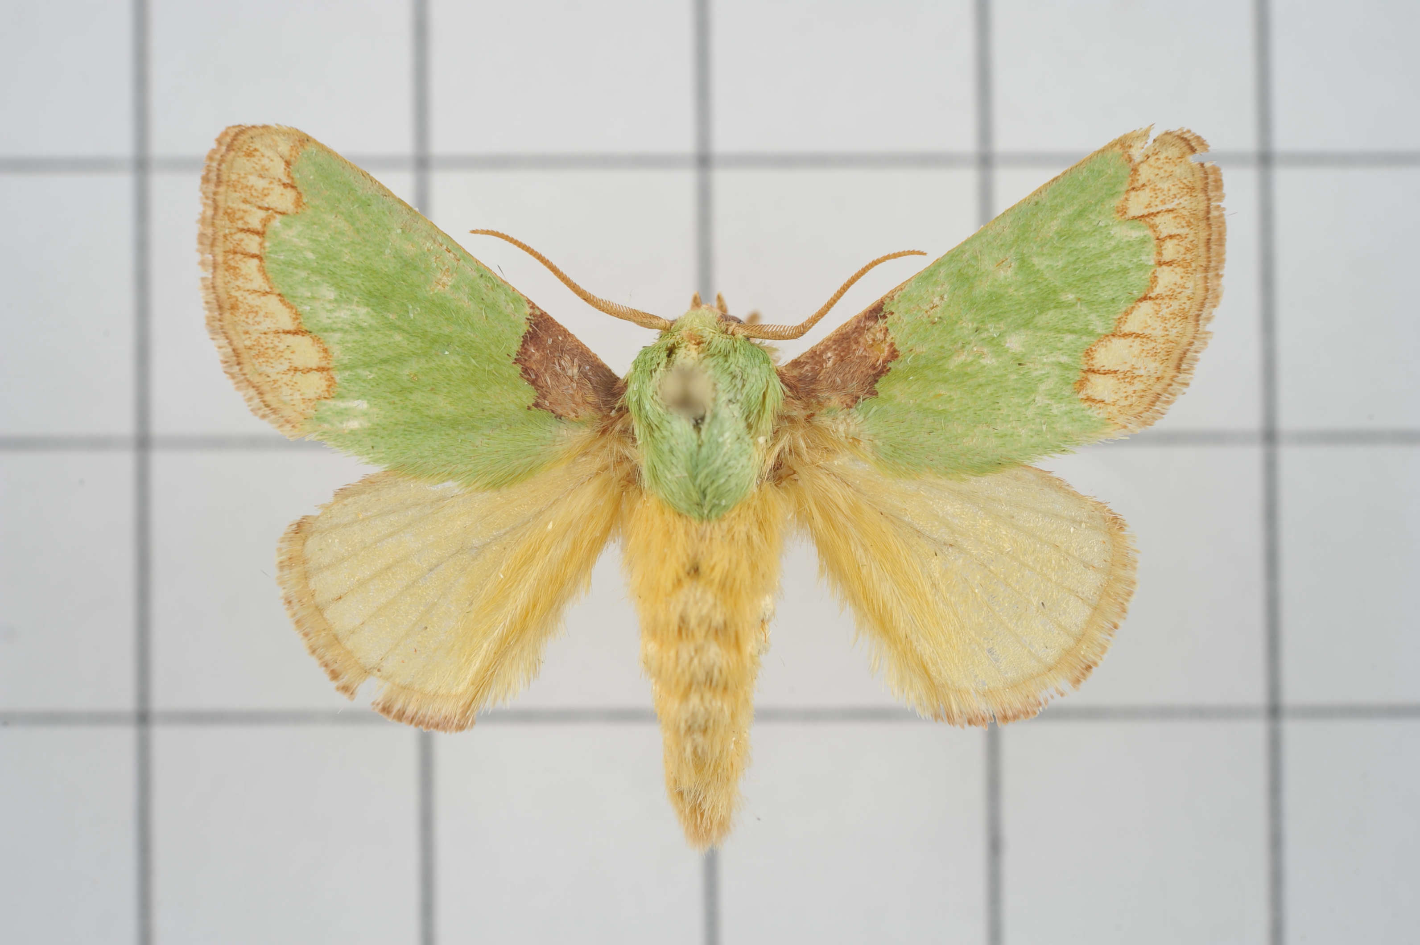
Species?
Parasa consocia
